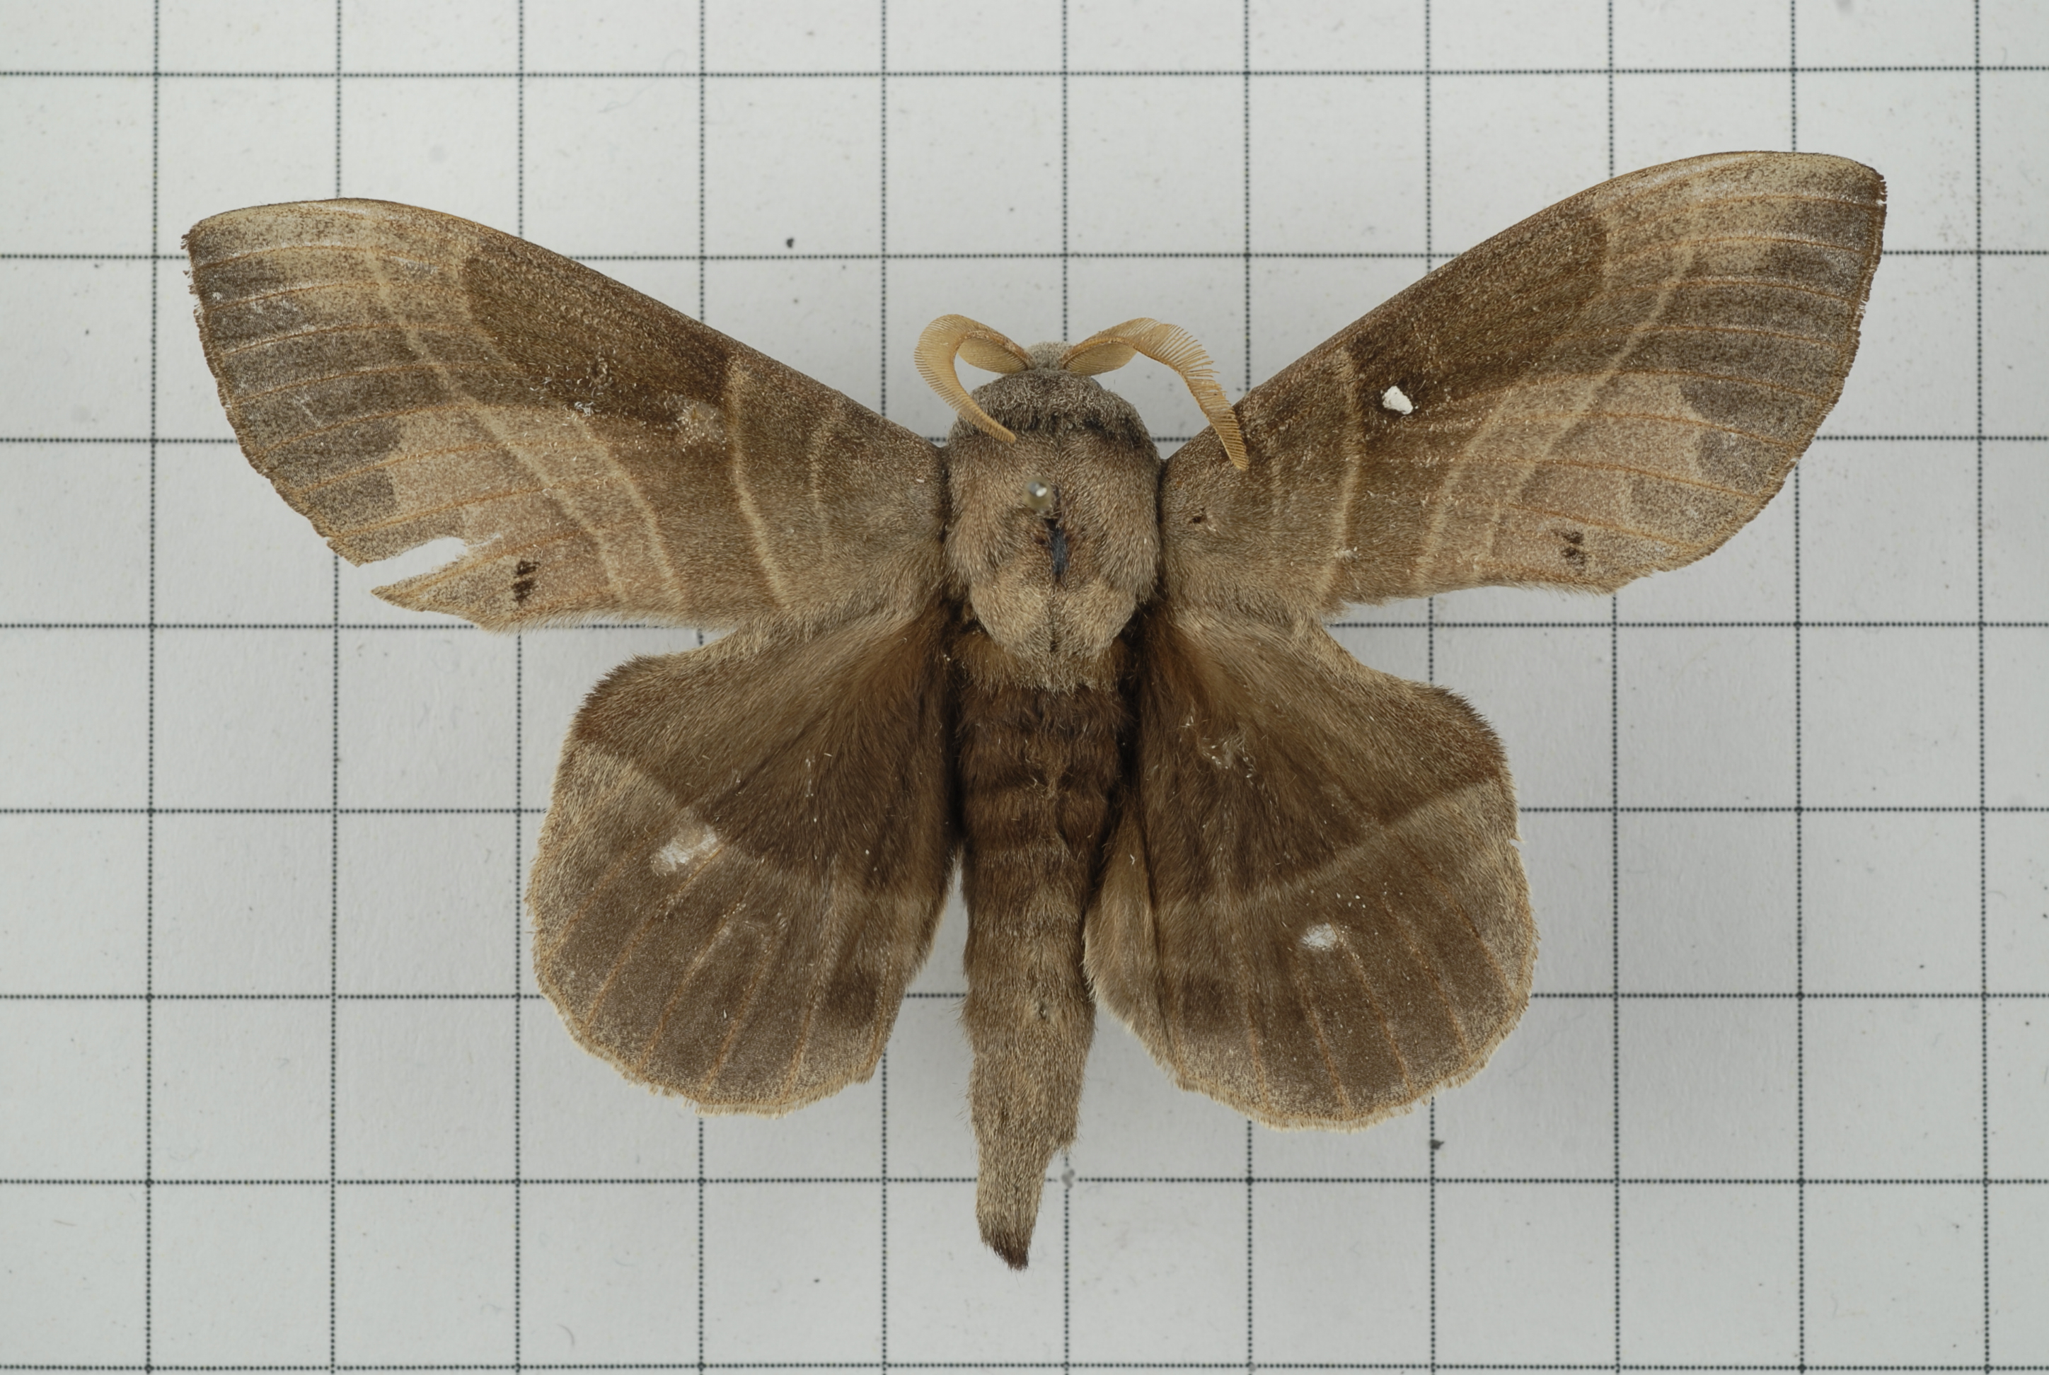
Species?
Lebeda nobilis nobilis
